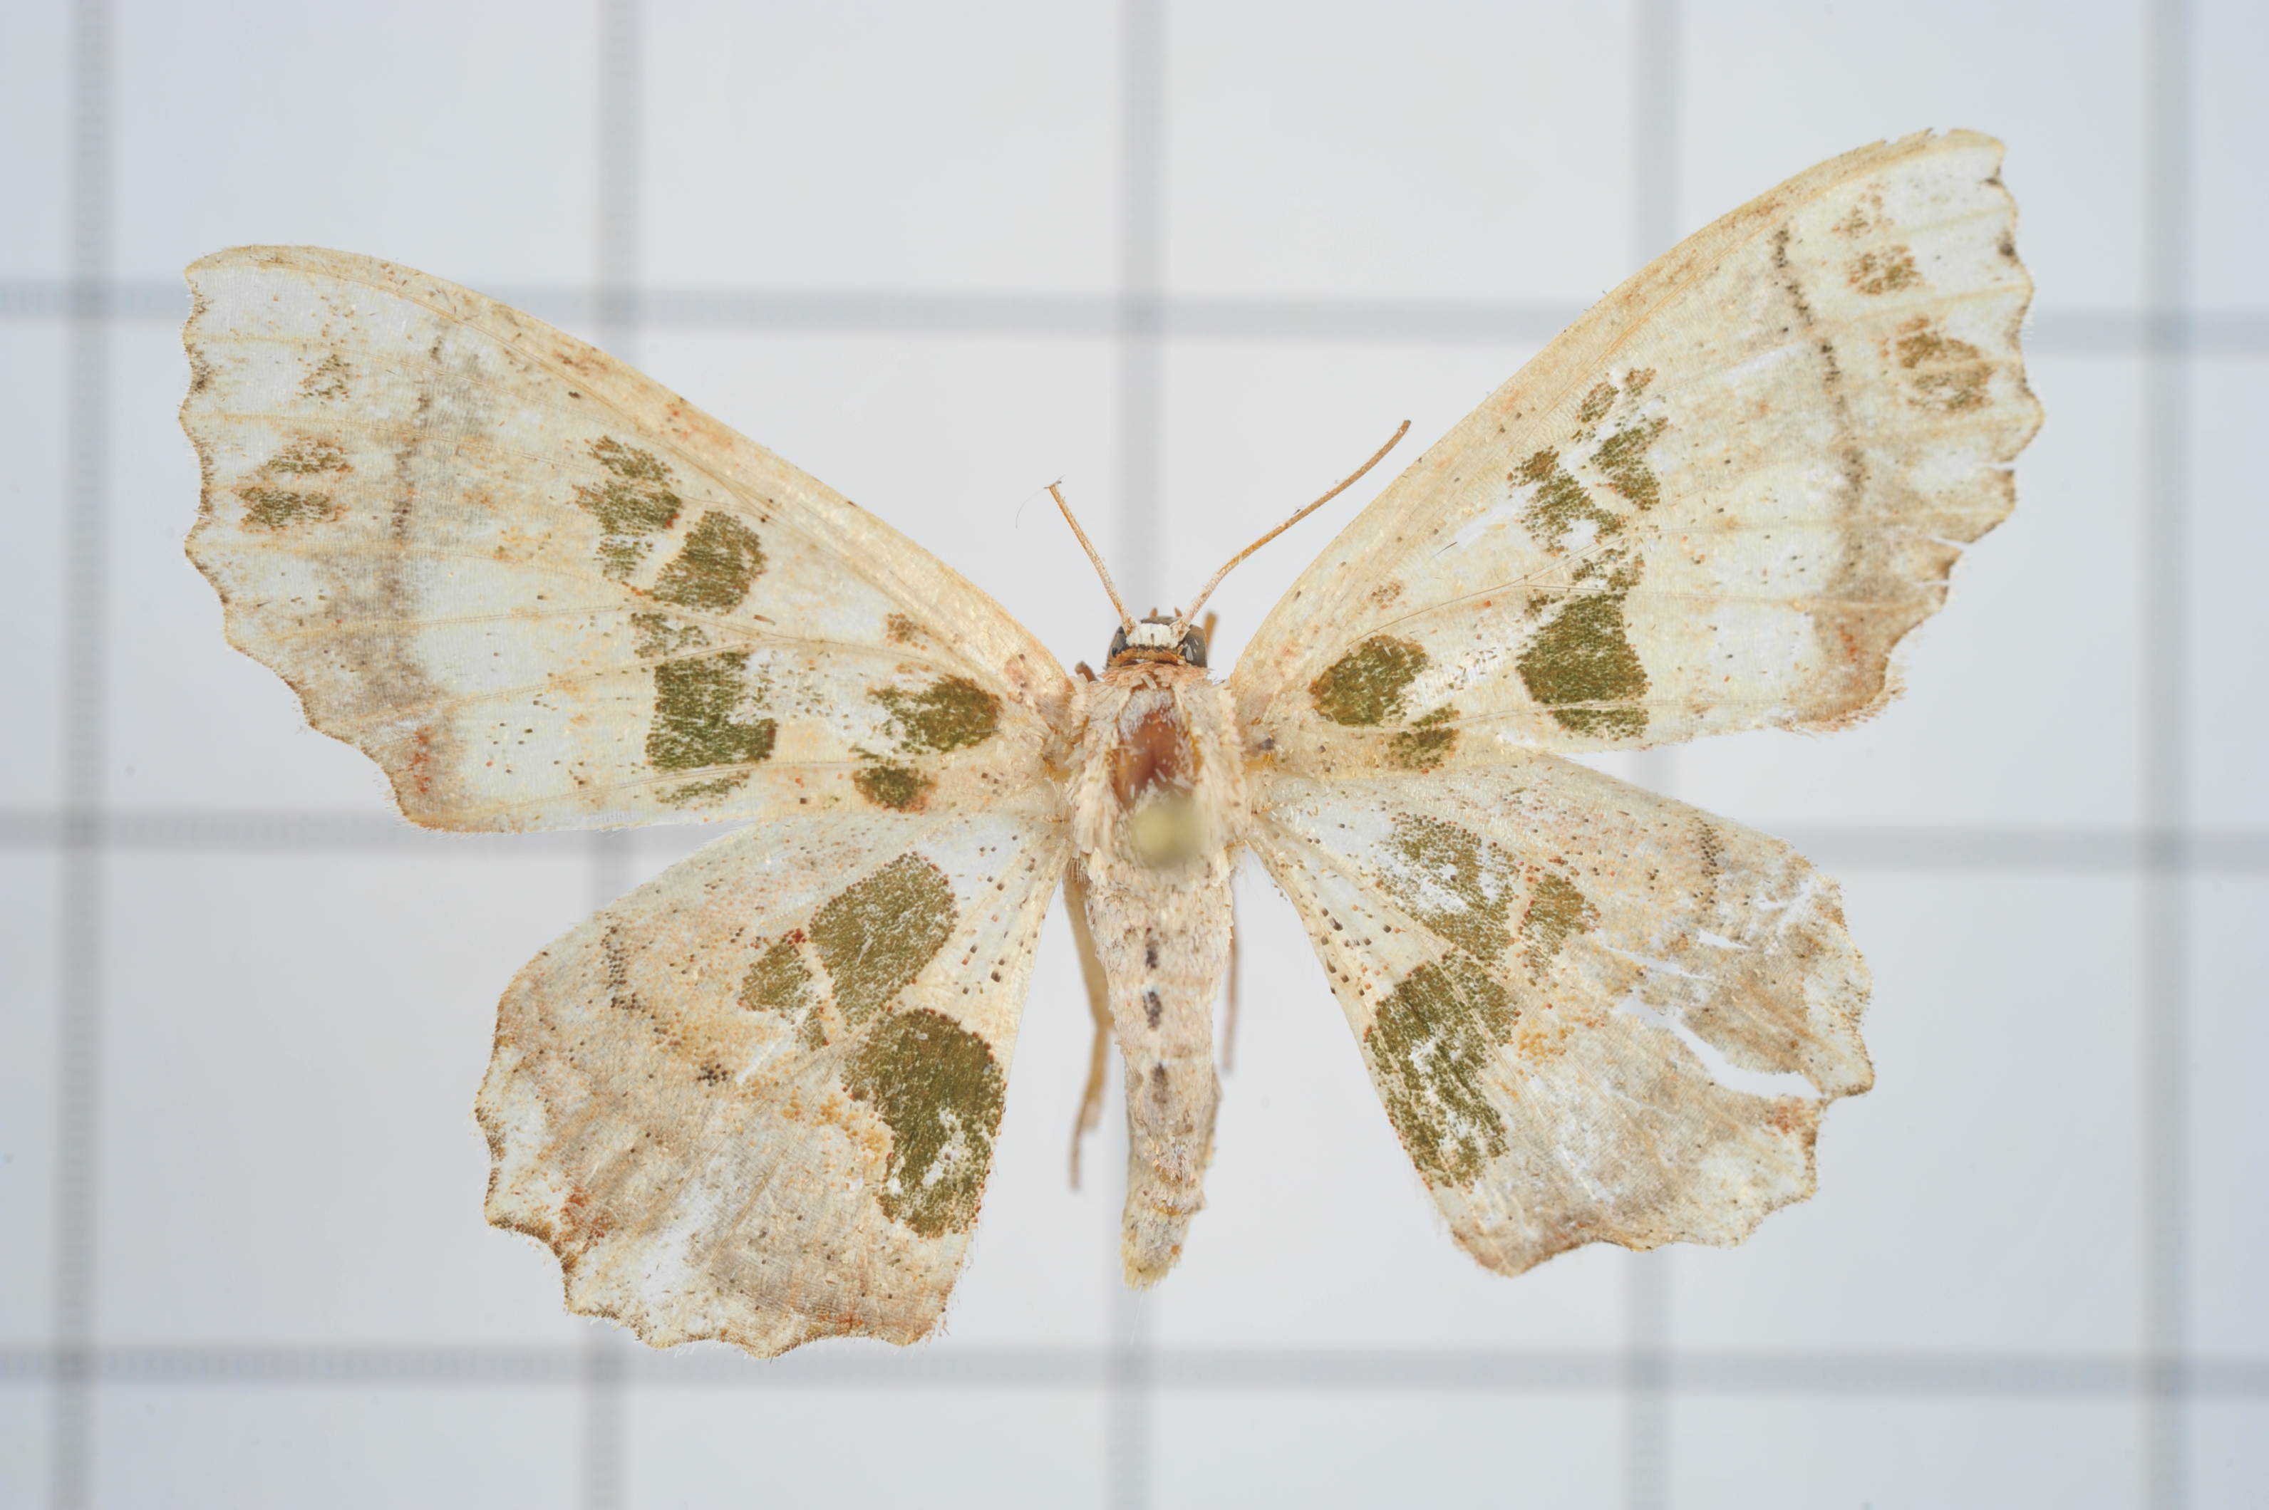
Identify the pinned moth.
Antitrygodes divisaria perturbata
